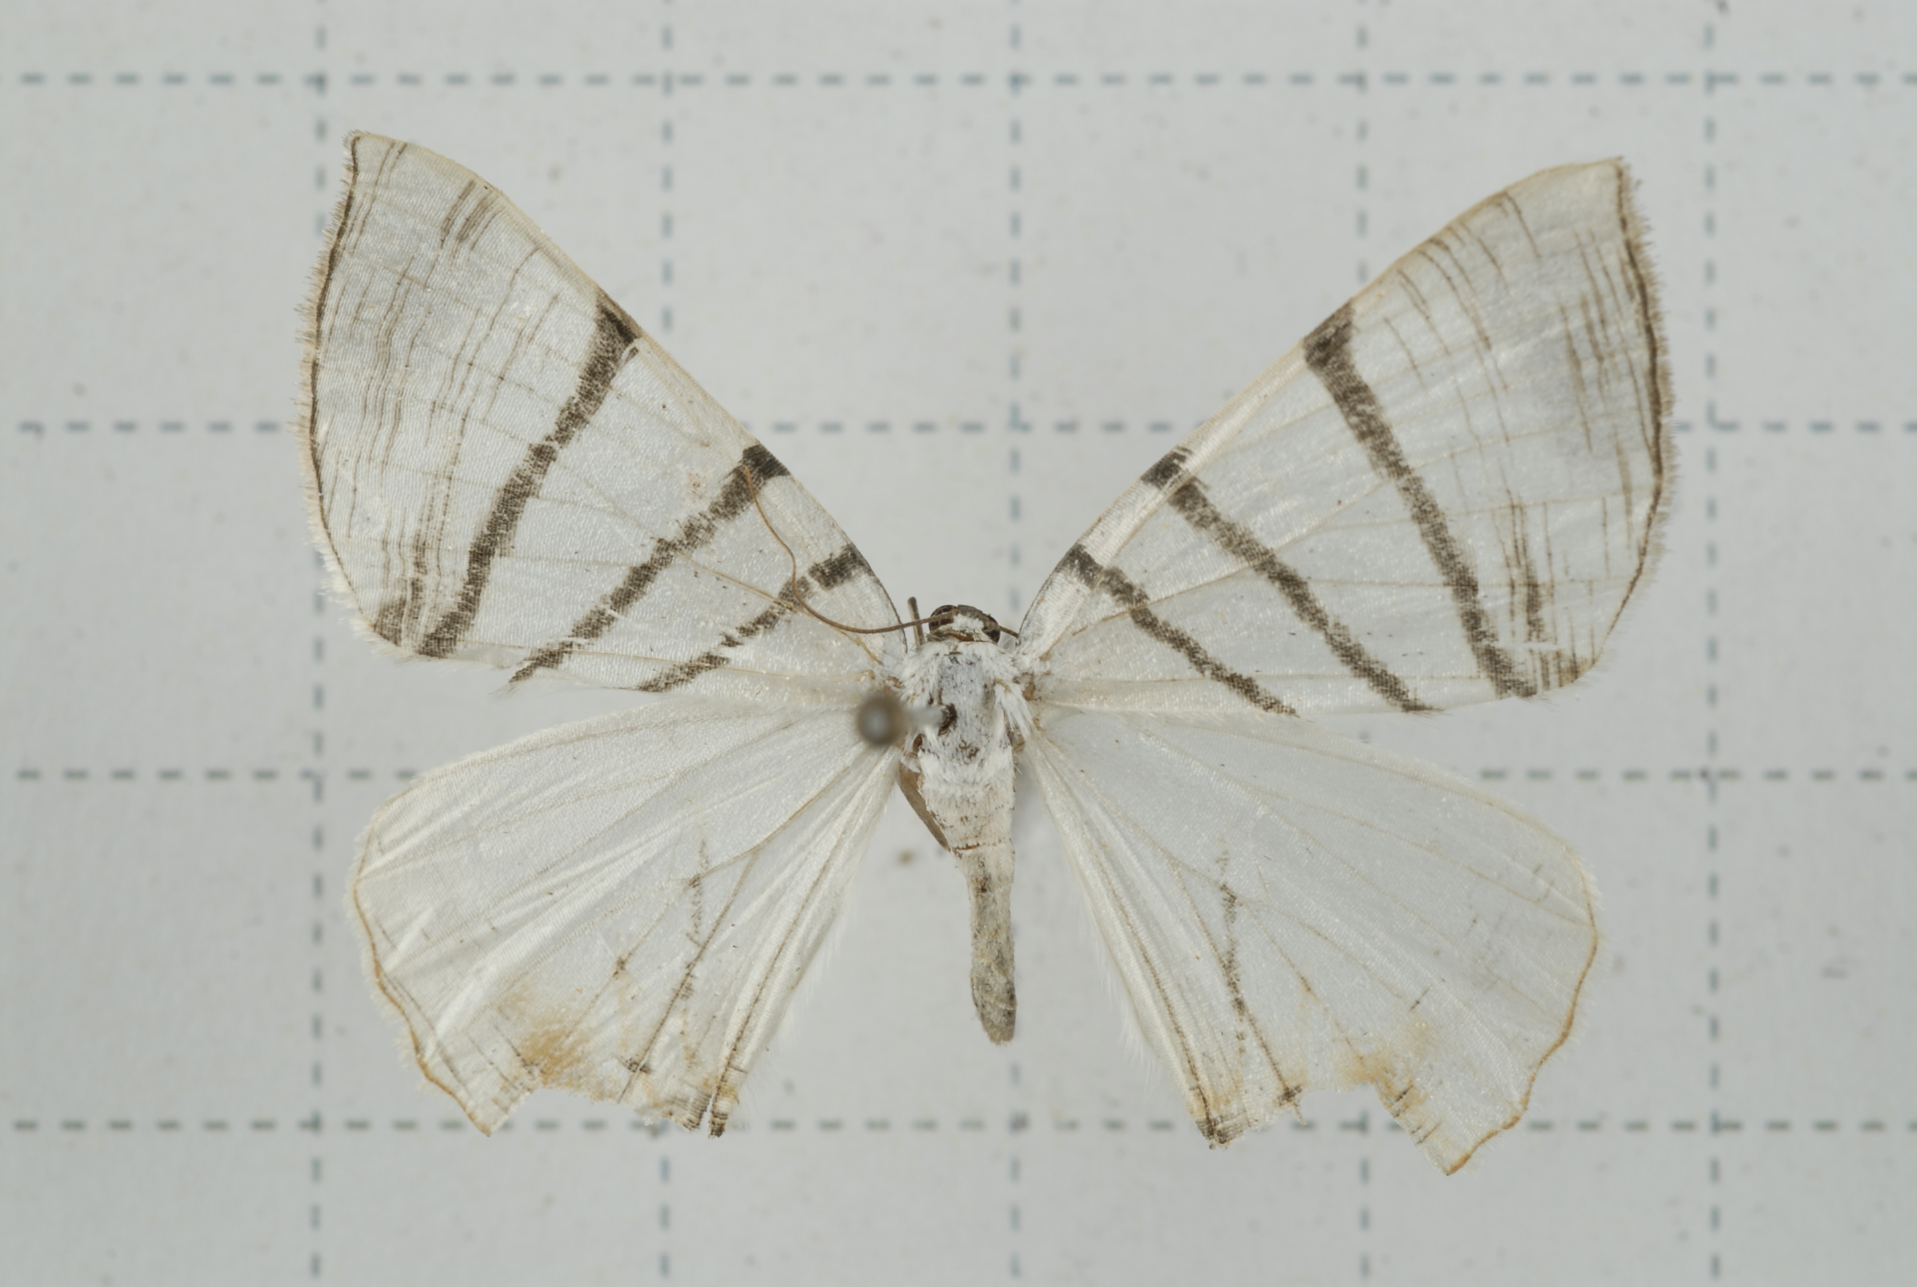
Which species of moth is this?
Myrteta angelica angelica
